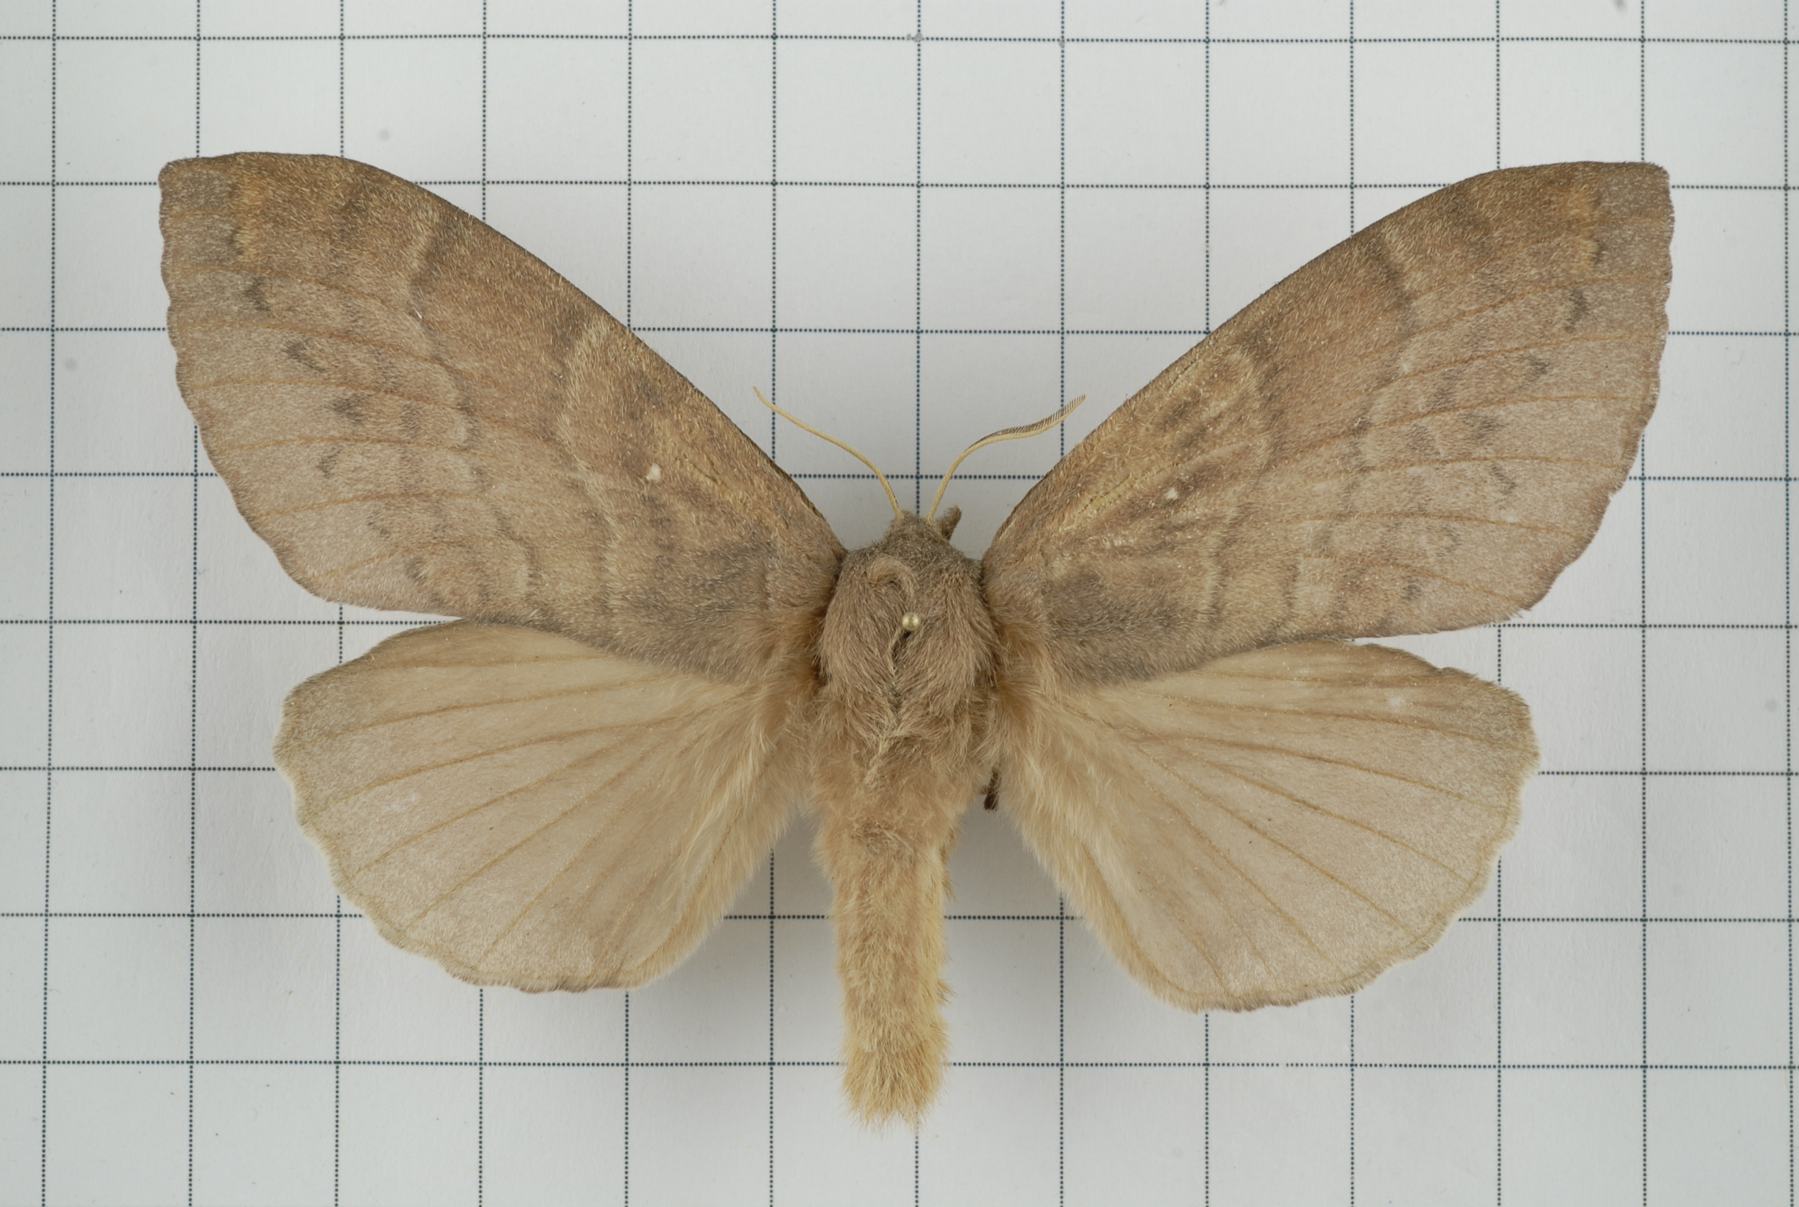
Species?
Kunugia undans metanastroides
